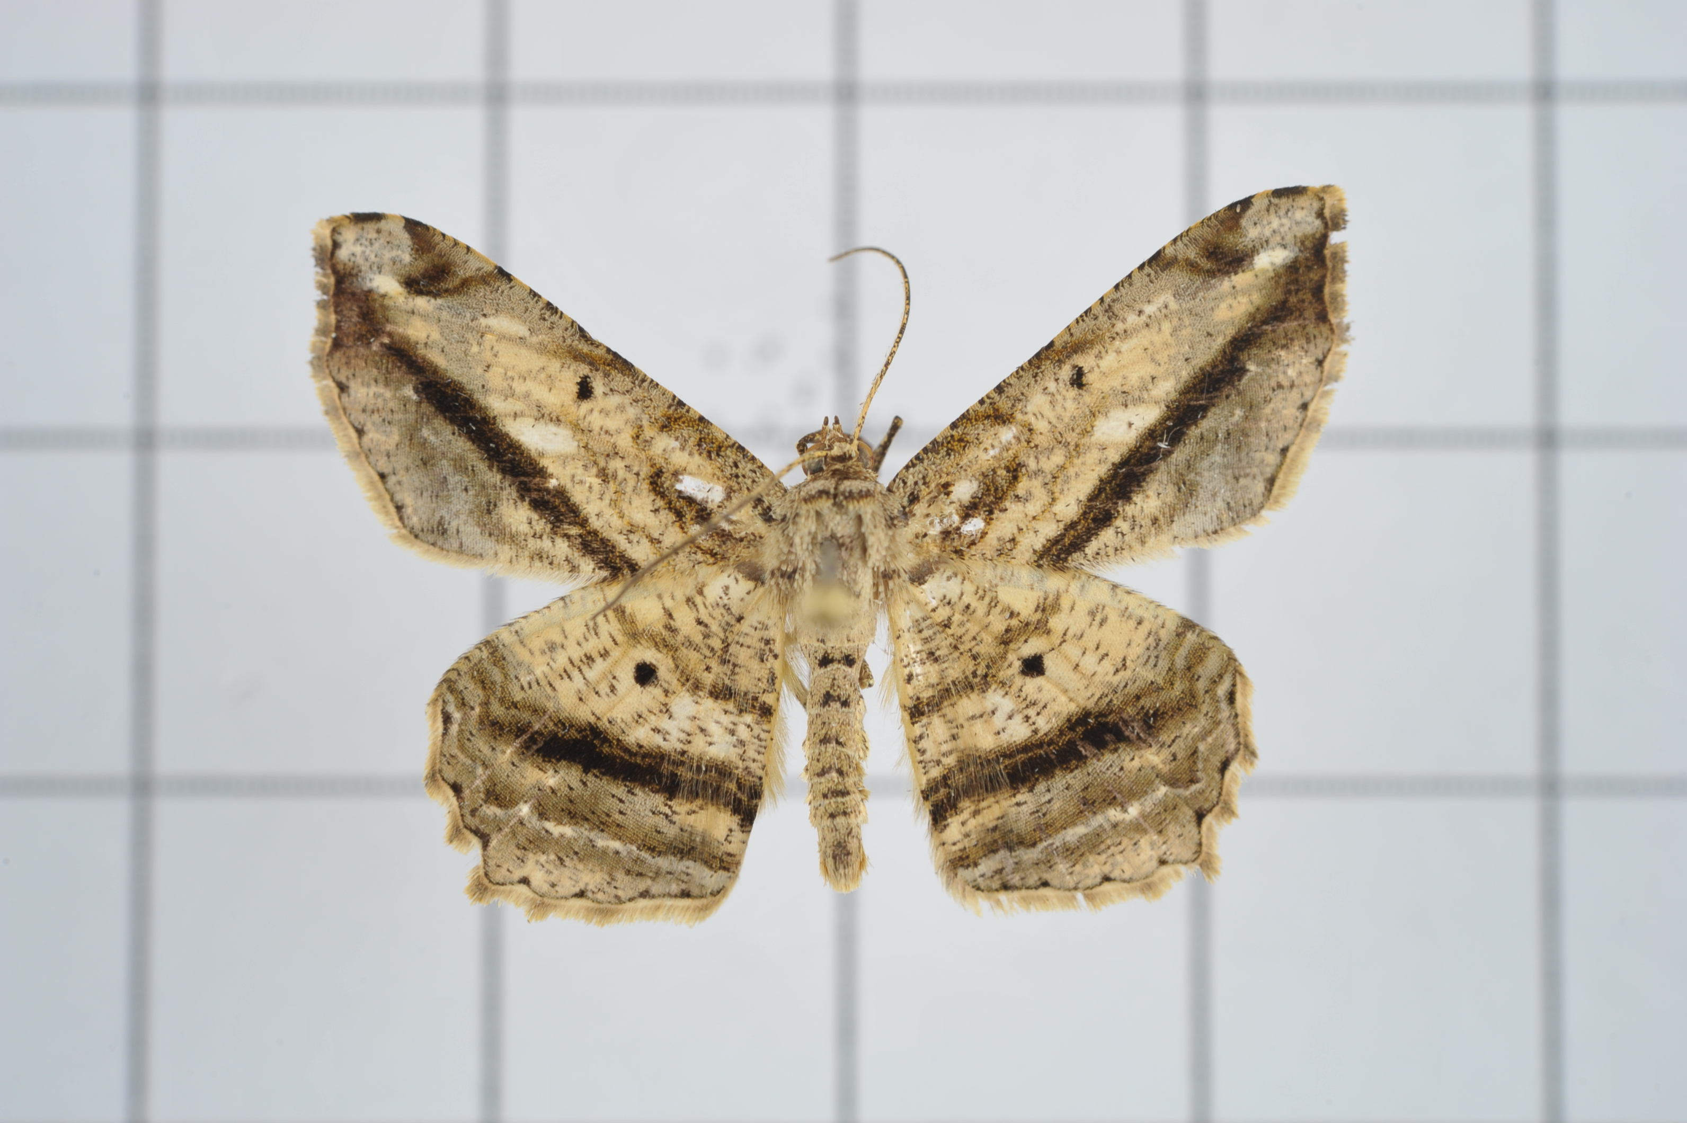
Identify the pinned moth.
Macaria binazira
